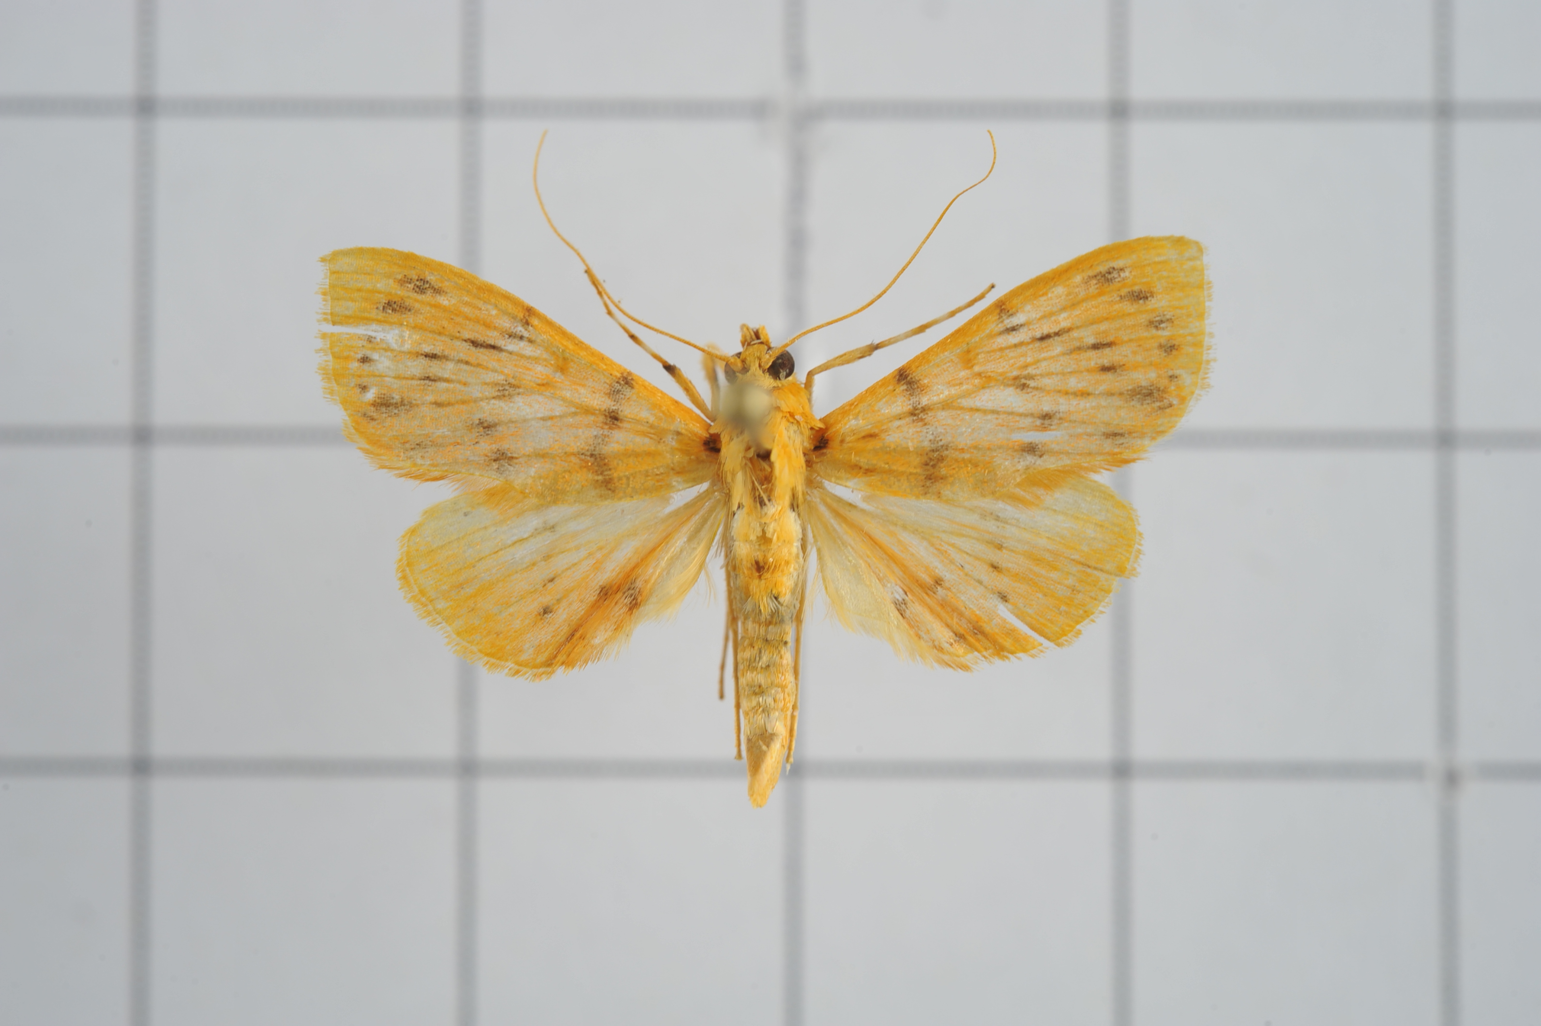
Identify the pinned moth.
Eusabena miltochristalis
